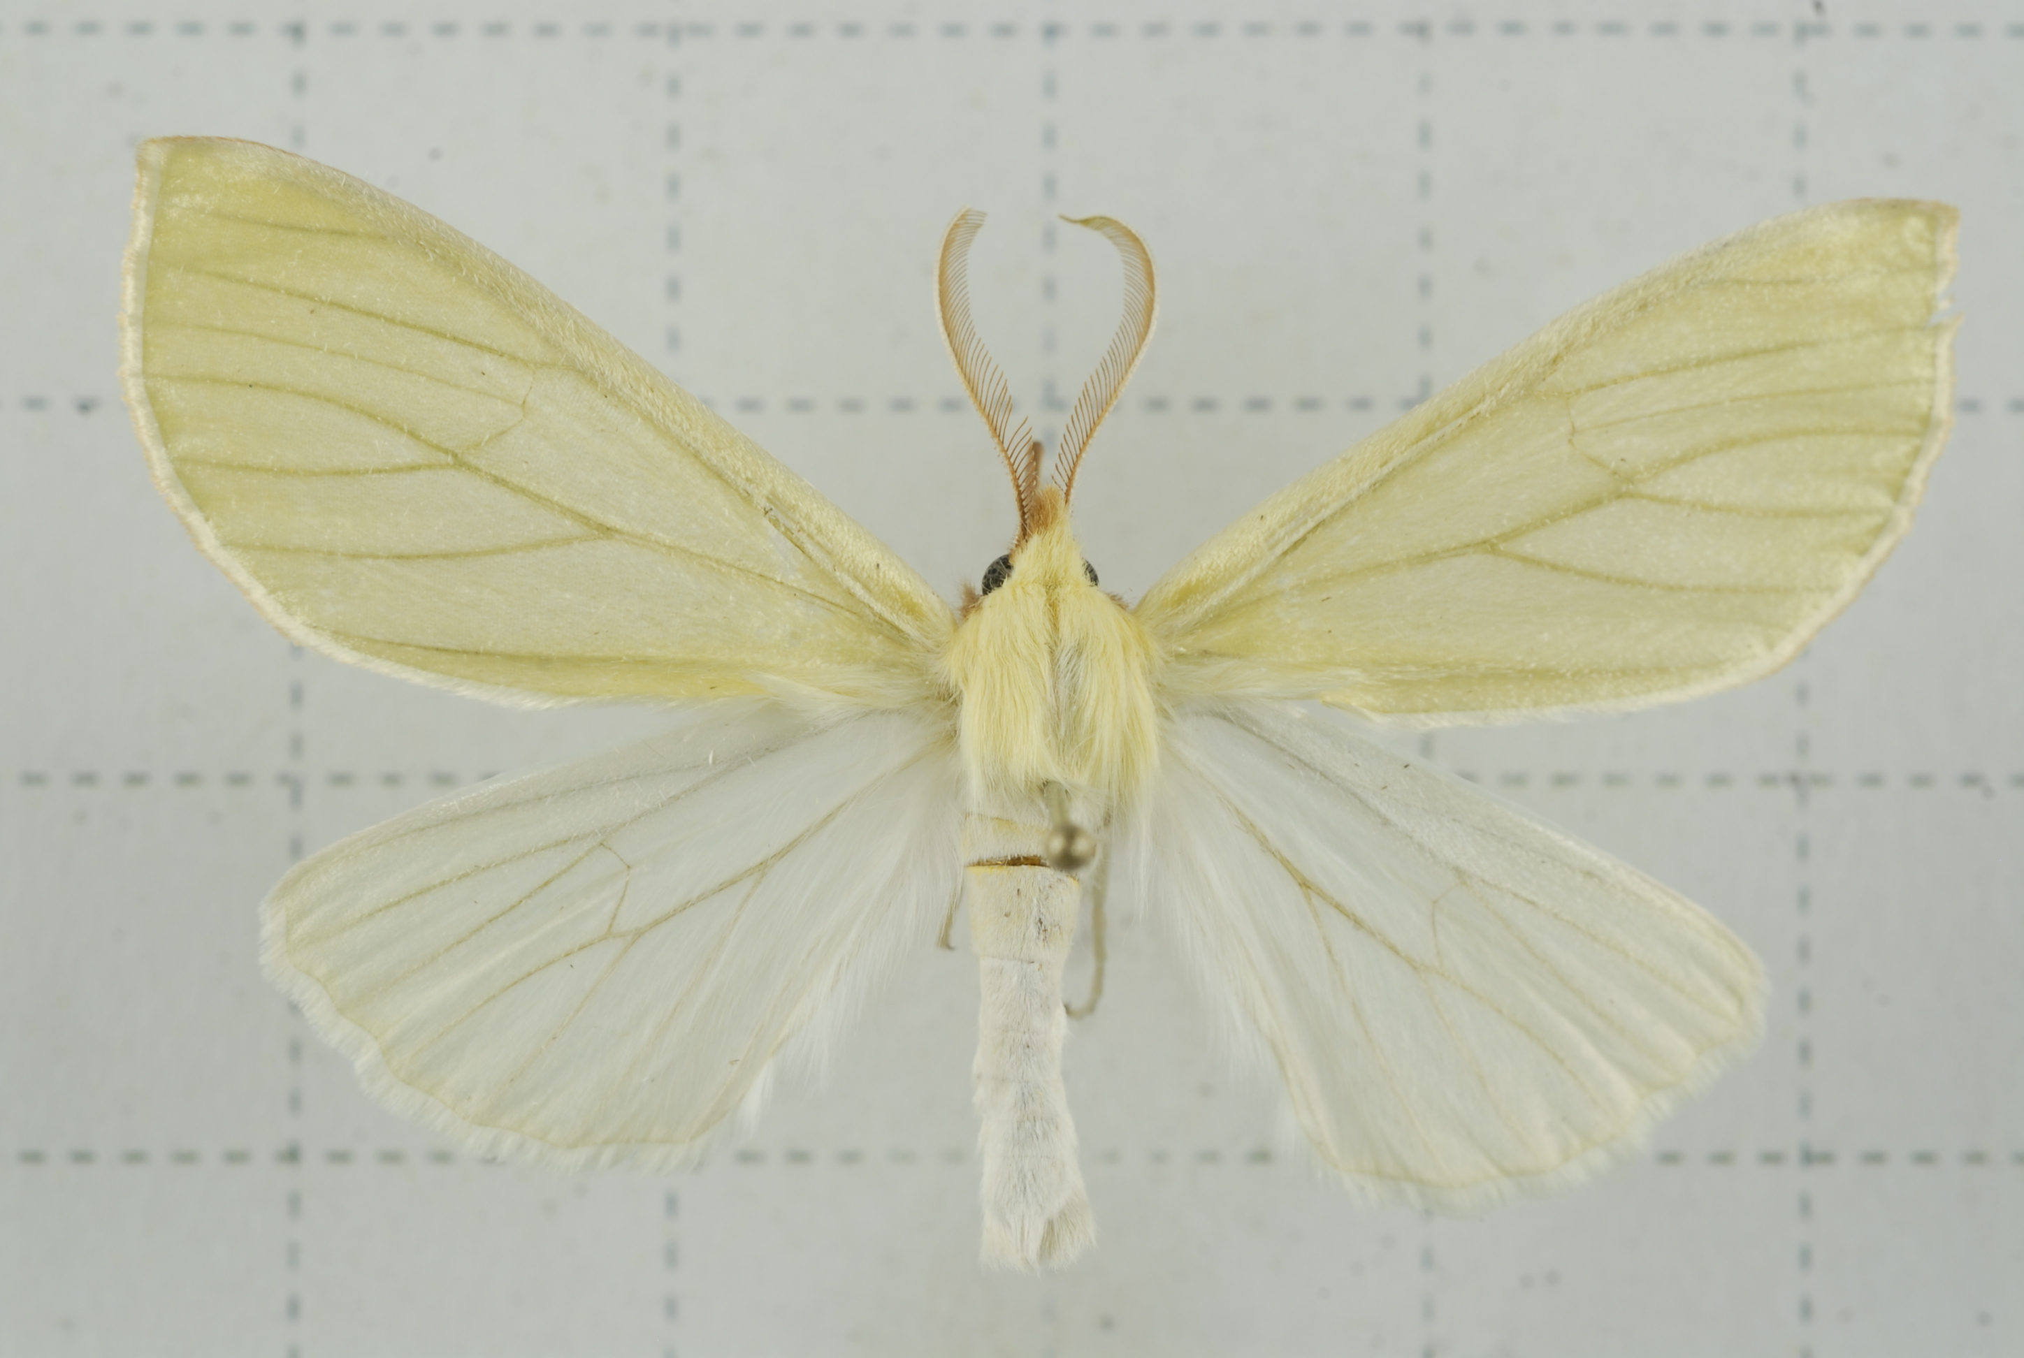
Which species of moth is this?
Doratoptera lutea
